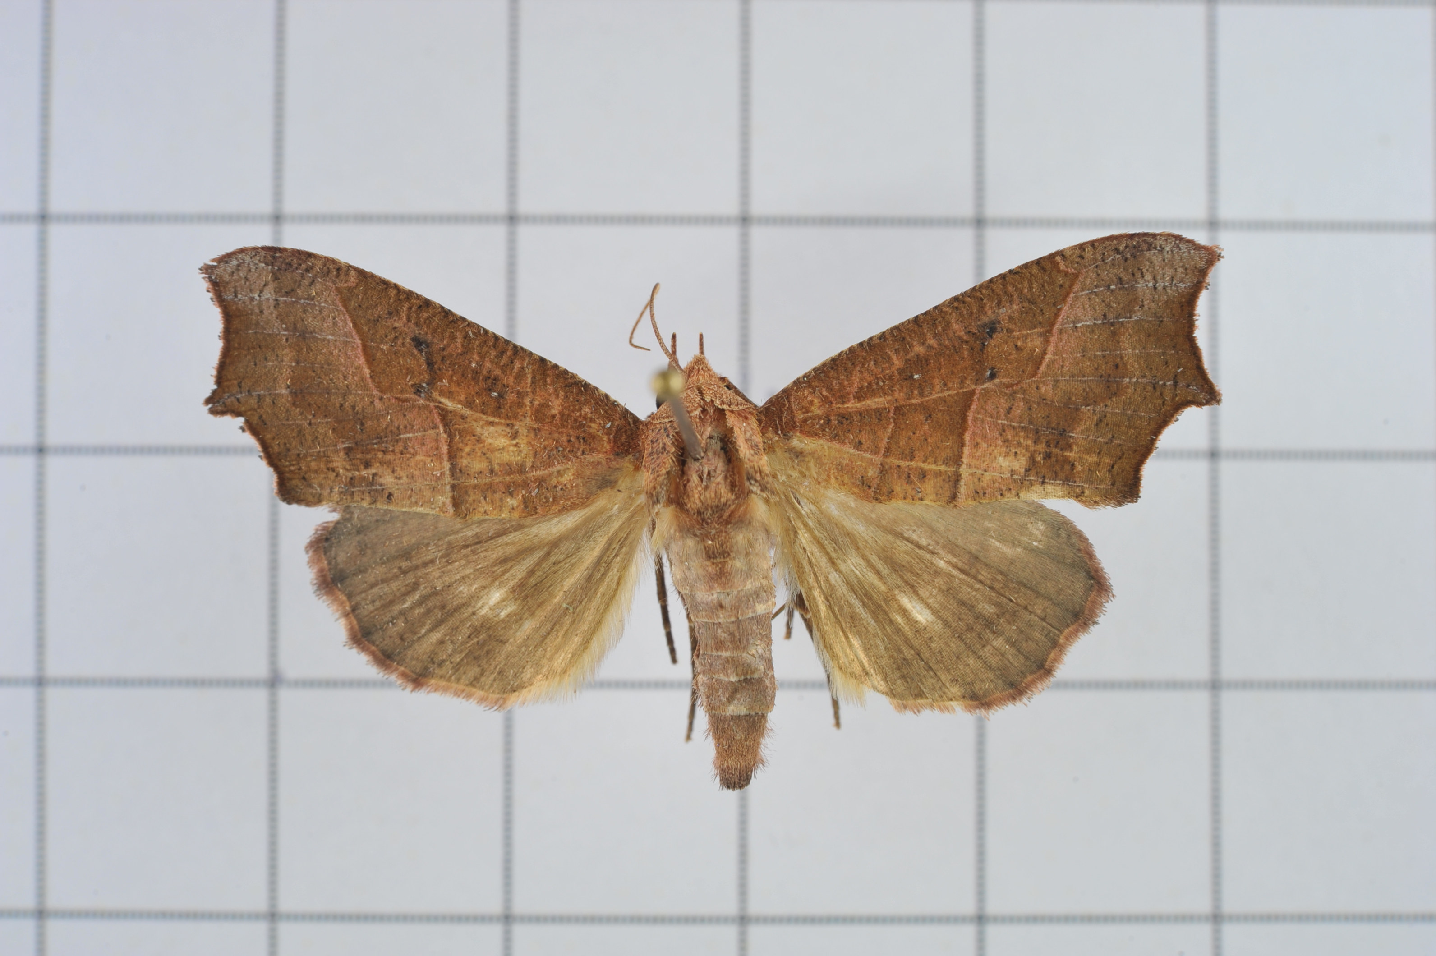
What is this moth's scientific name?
Gonitis mesogona
